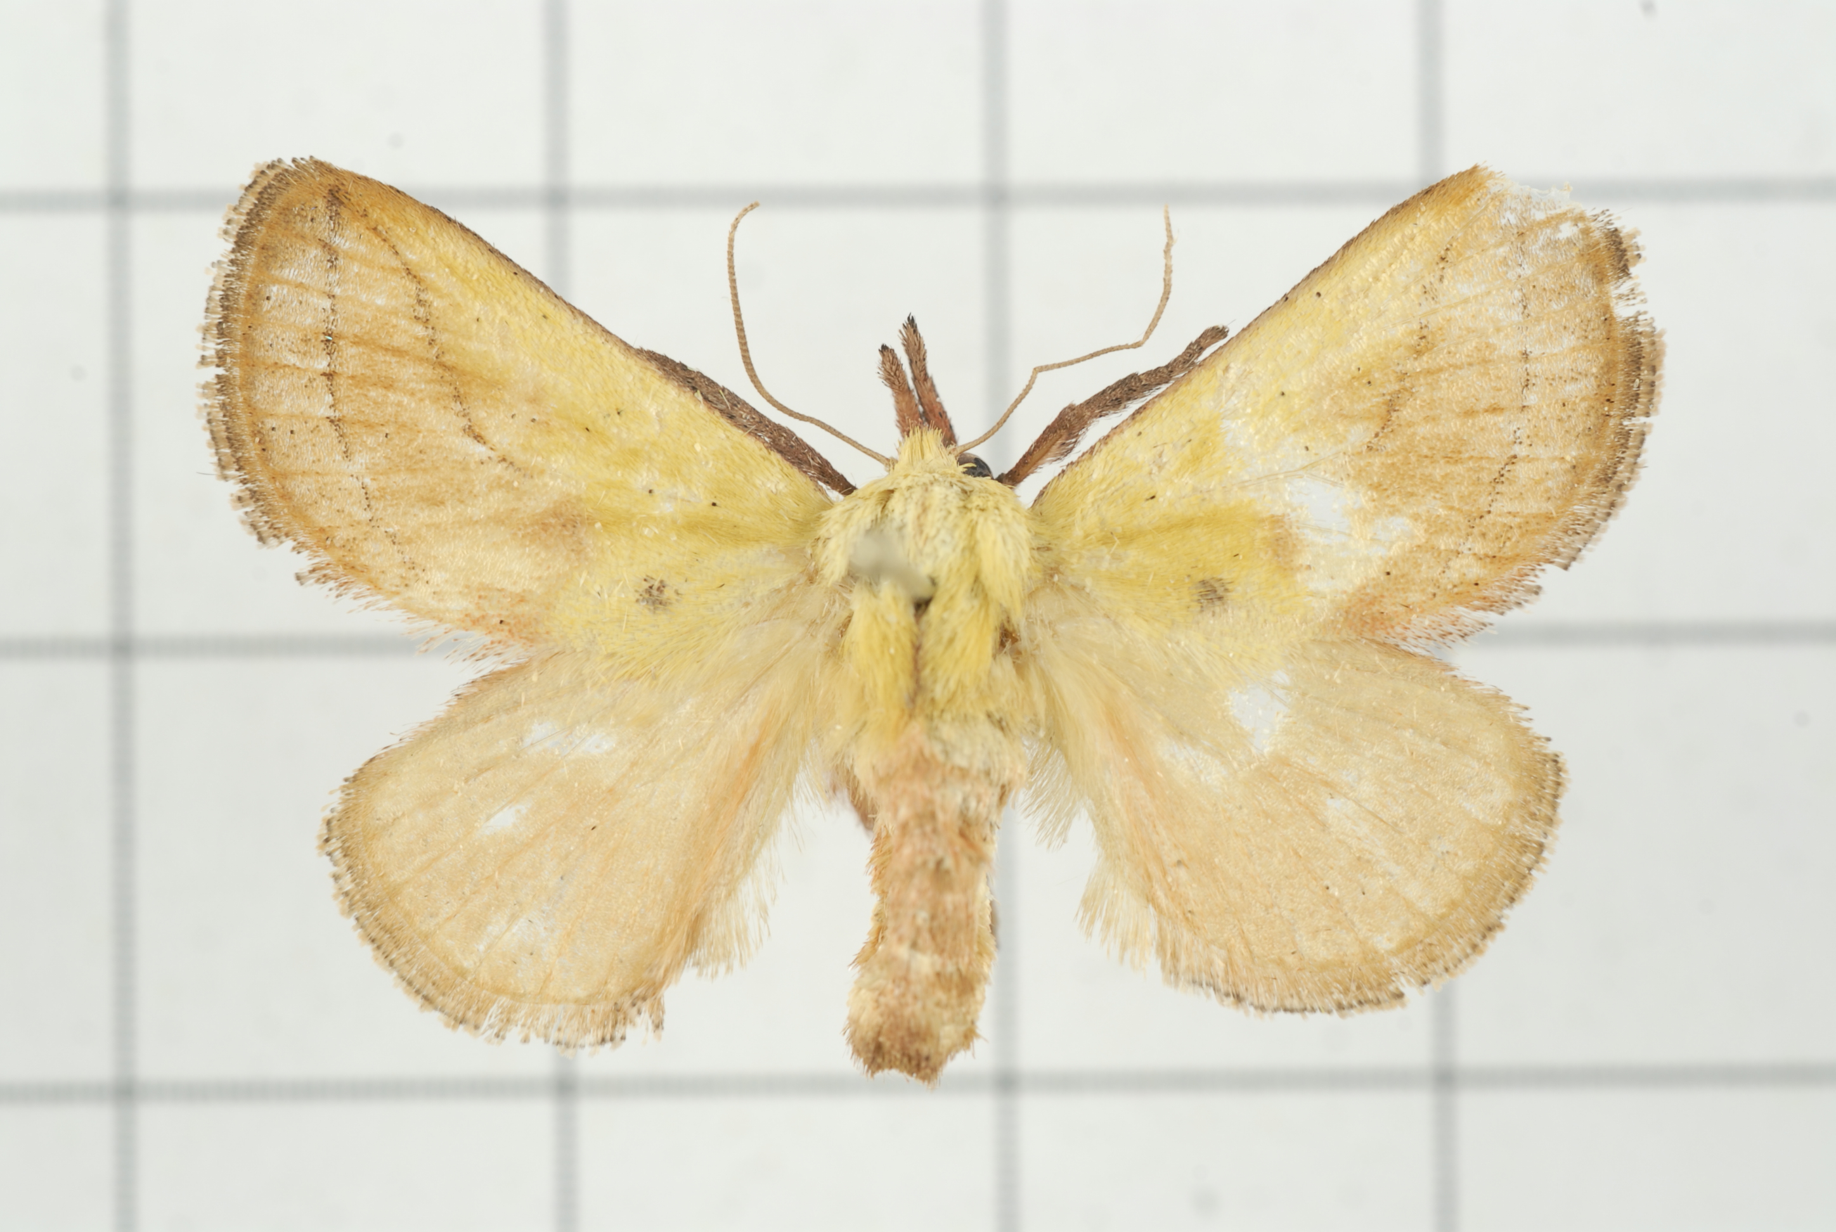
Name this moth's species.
Monema rubriceps
